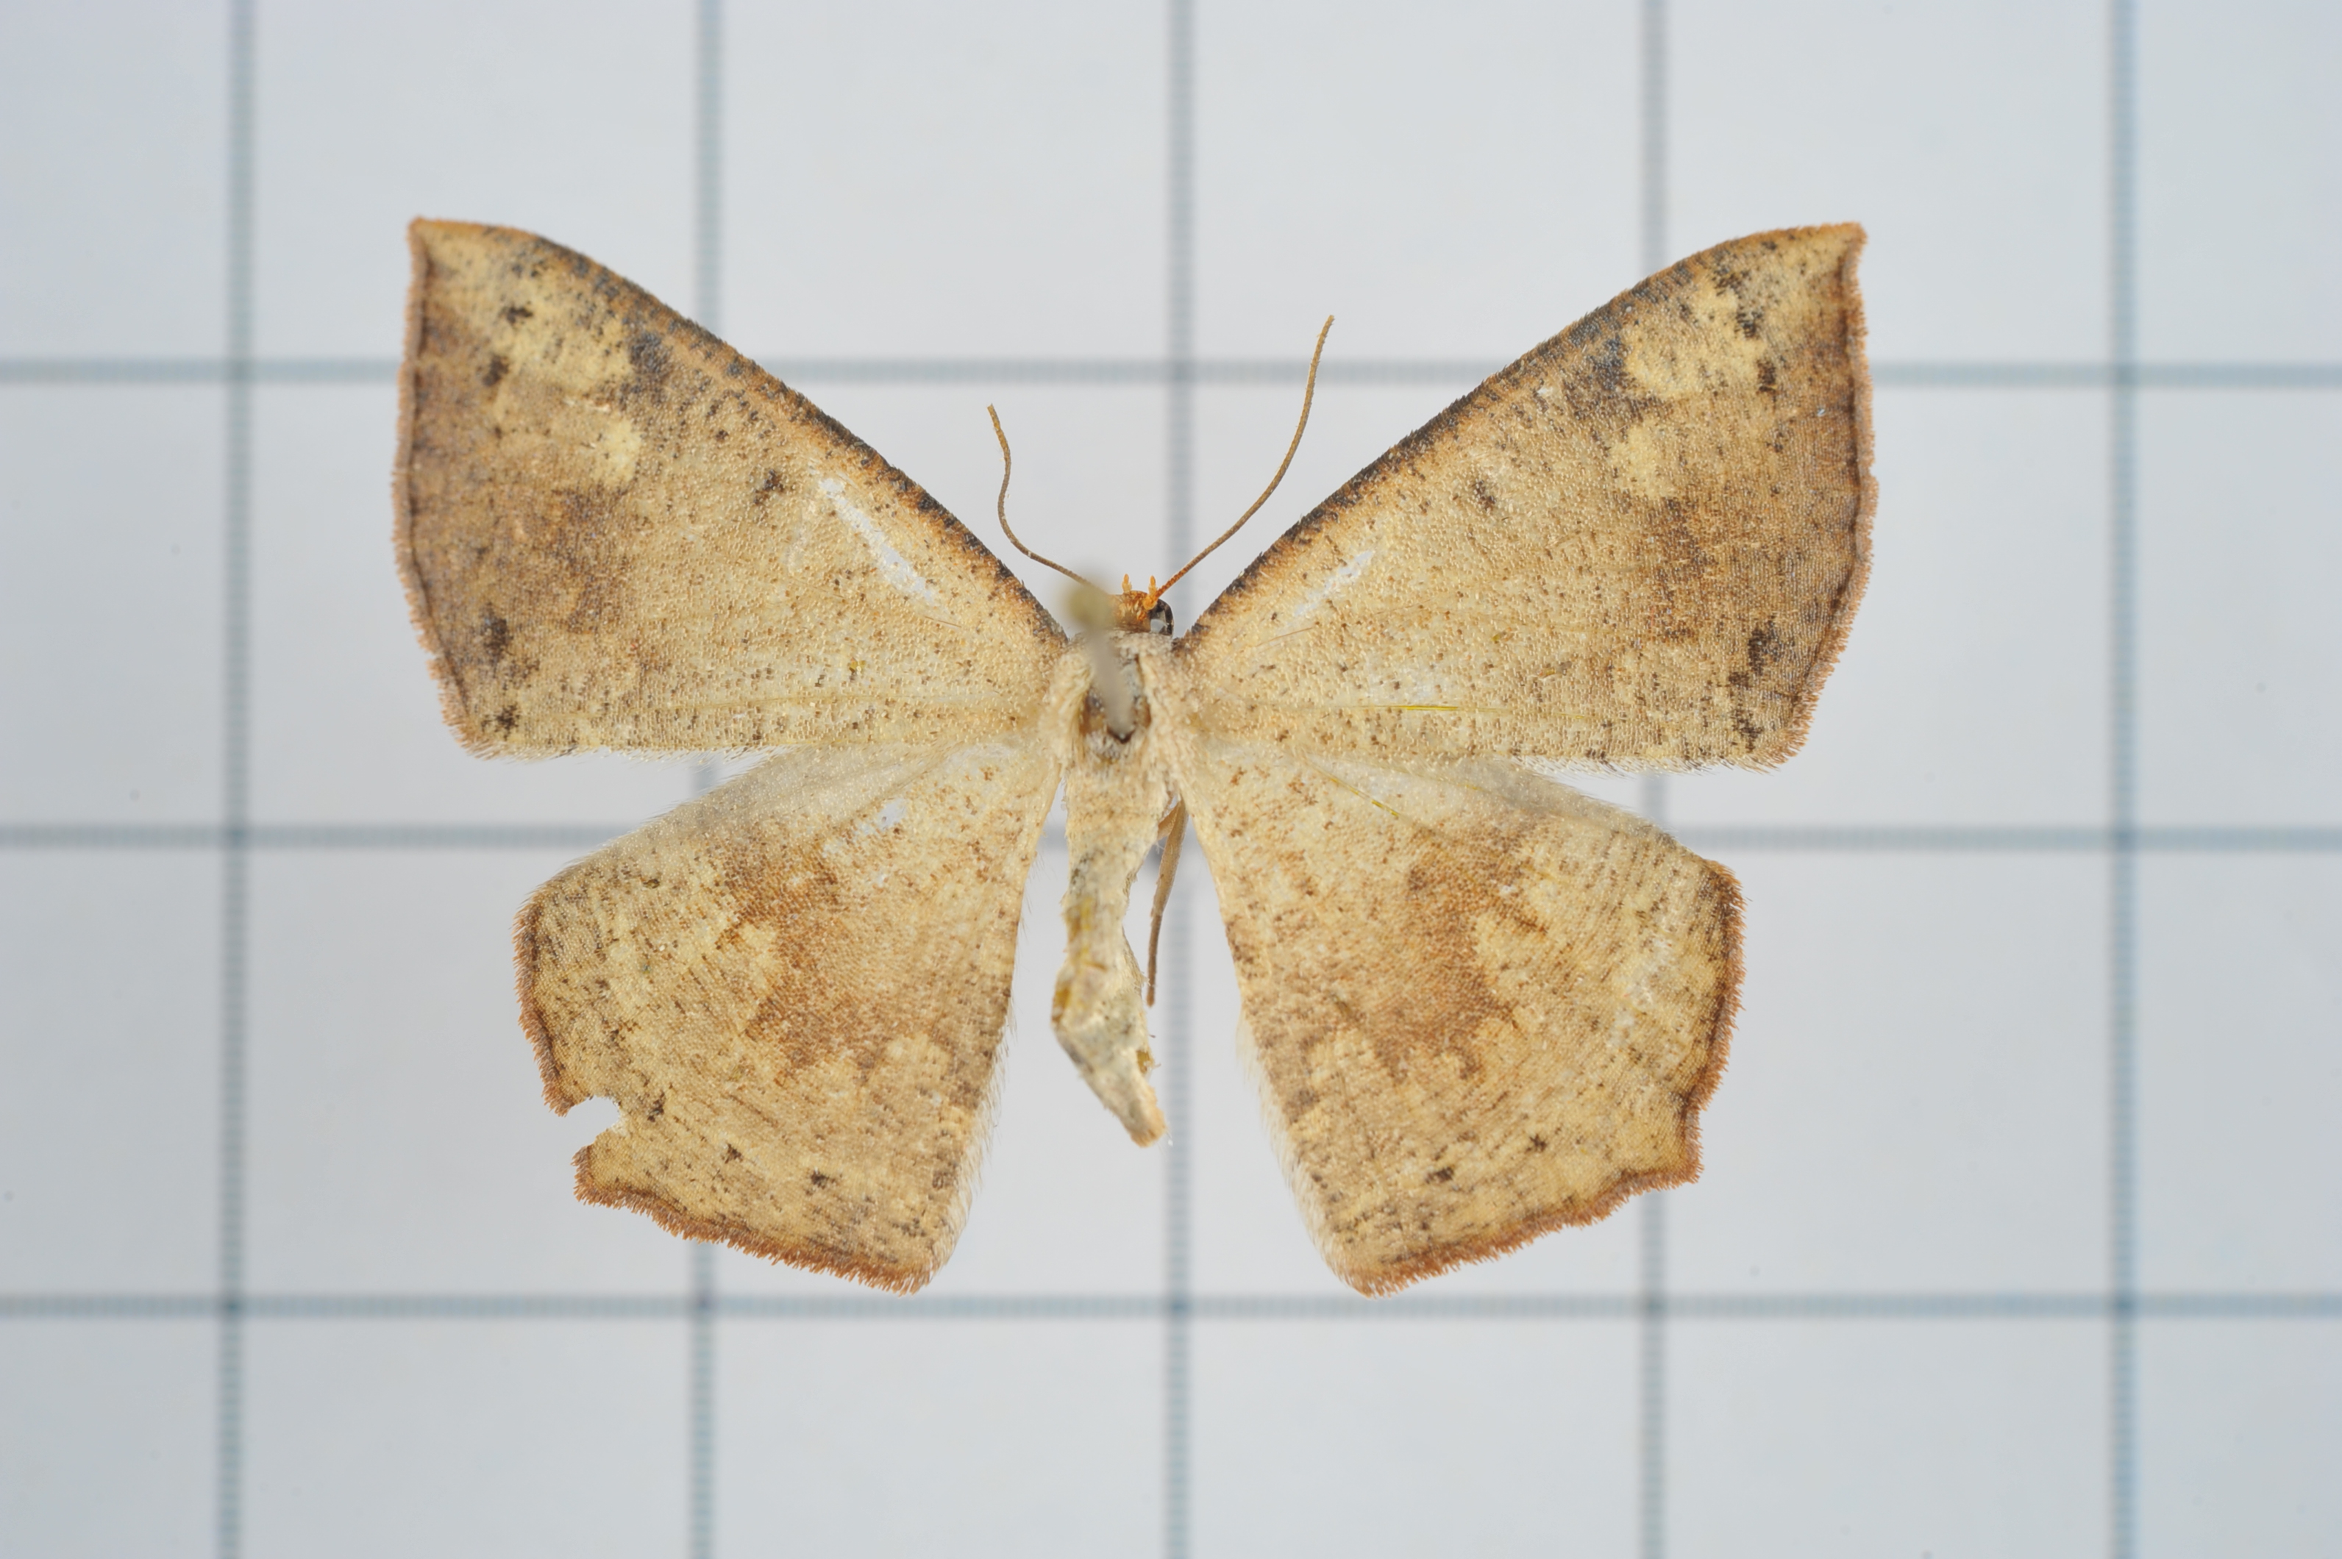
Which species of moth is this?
Peratostega deletaria deletaria
